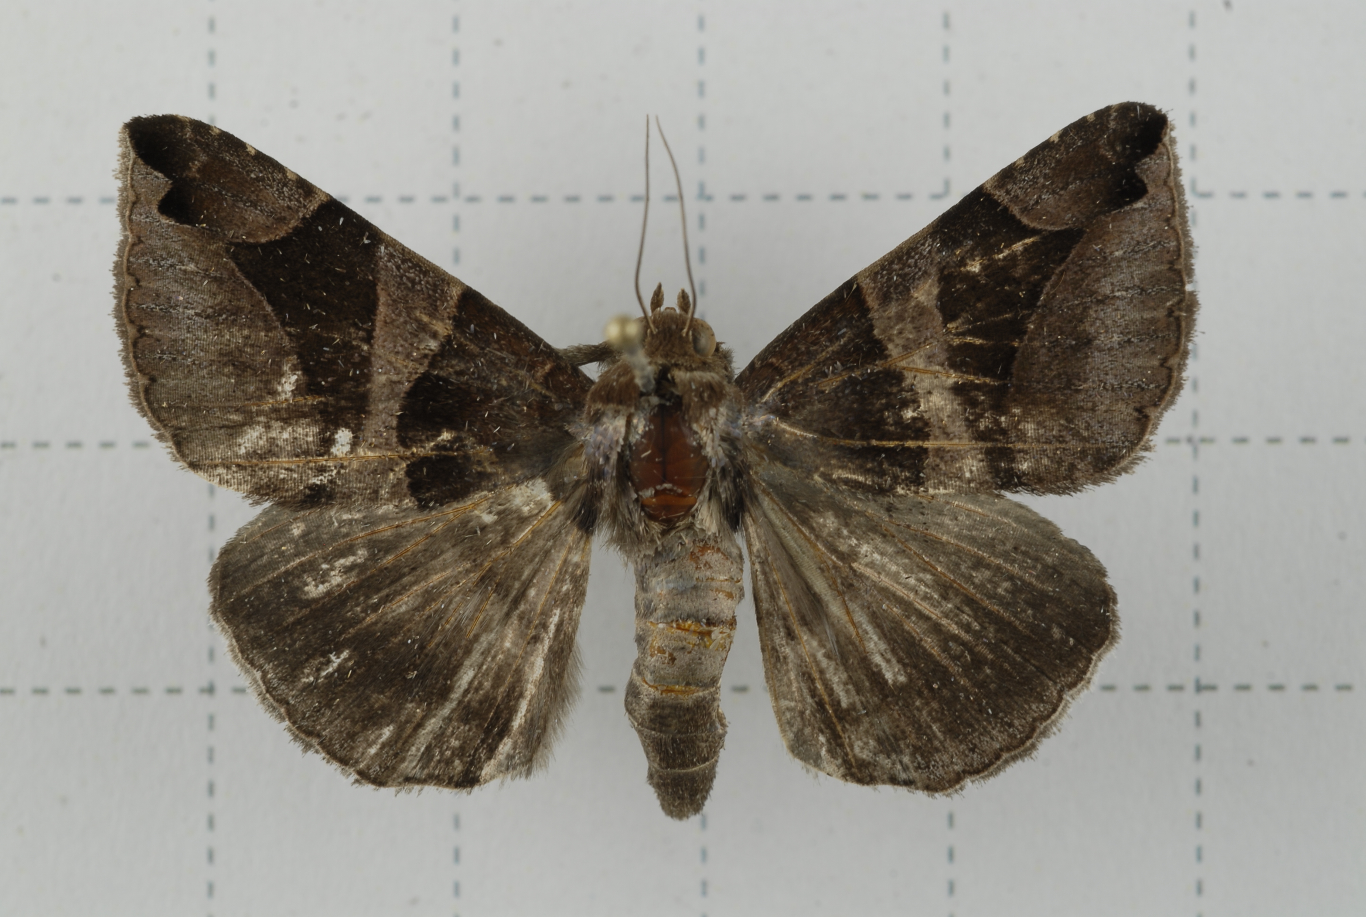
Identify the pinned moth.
Bastilla arcuata
